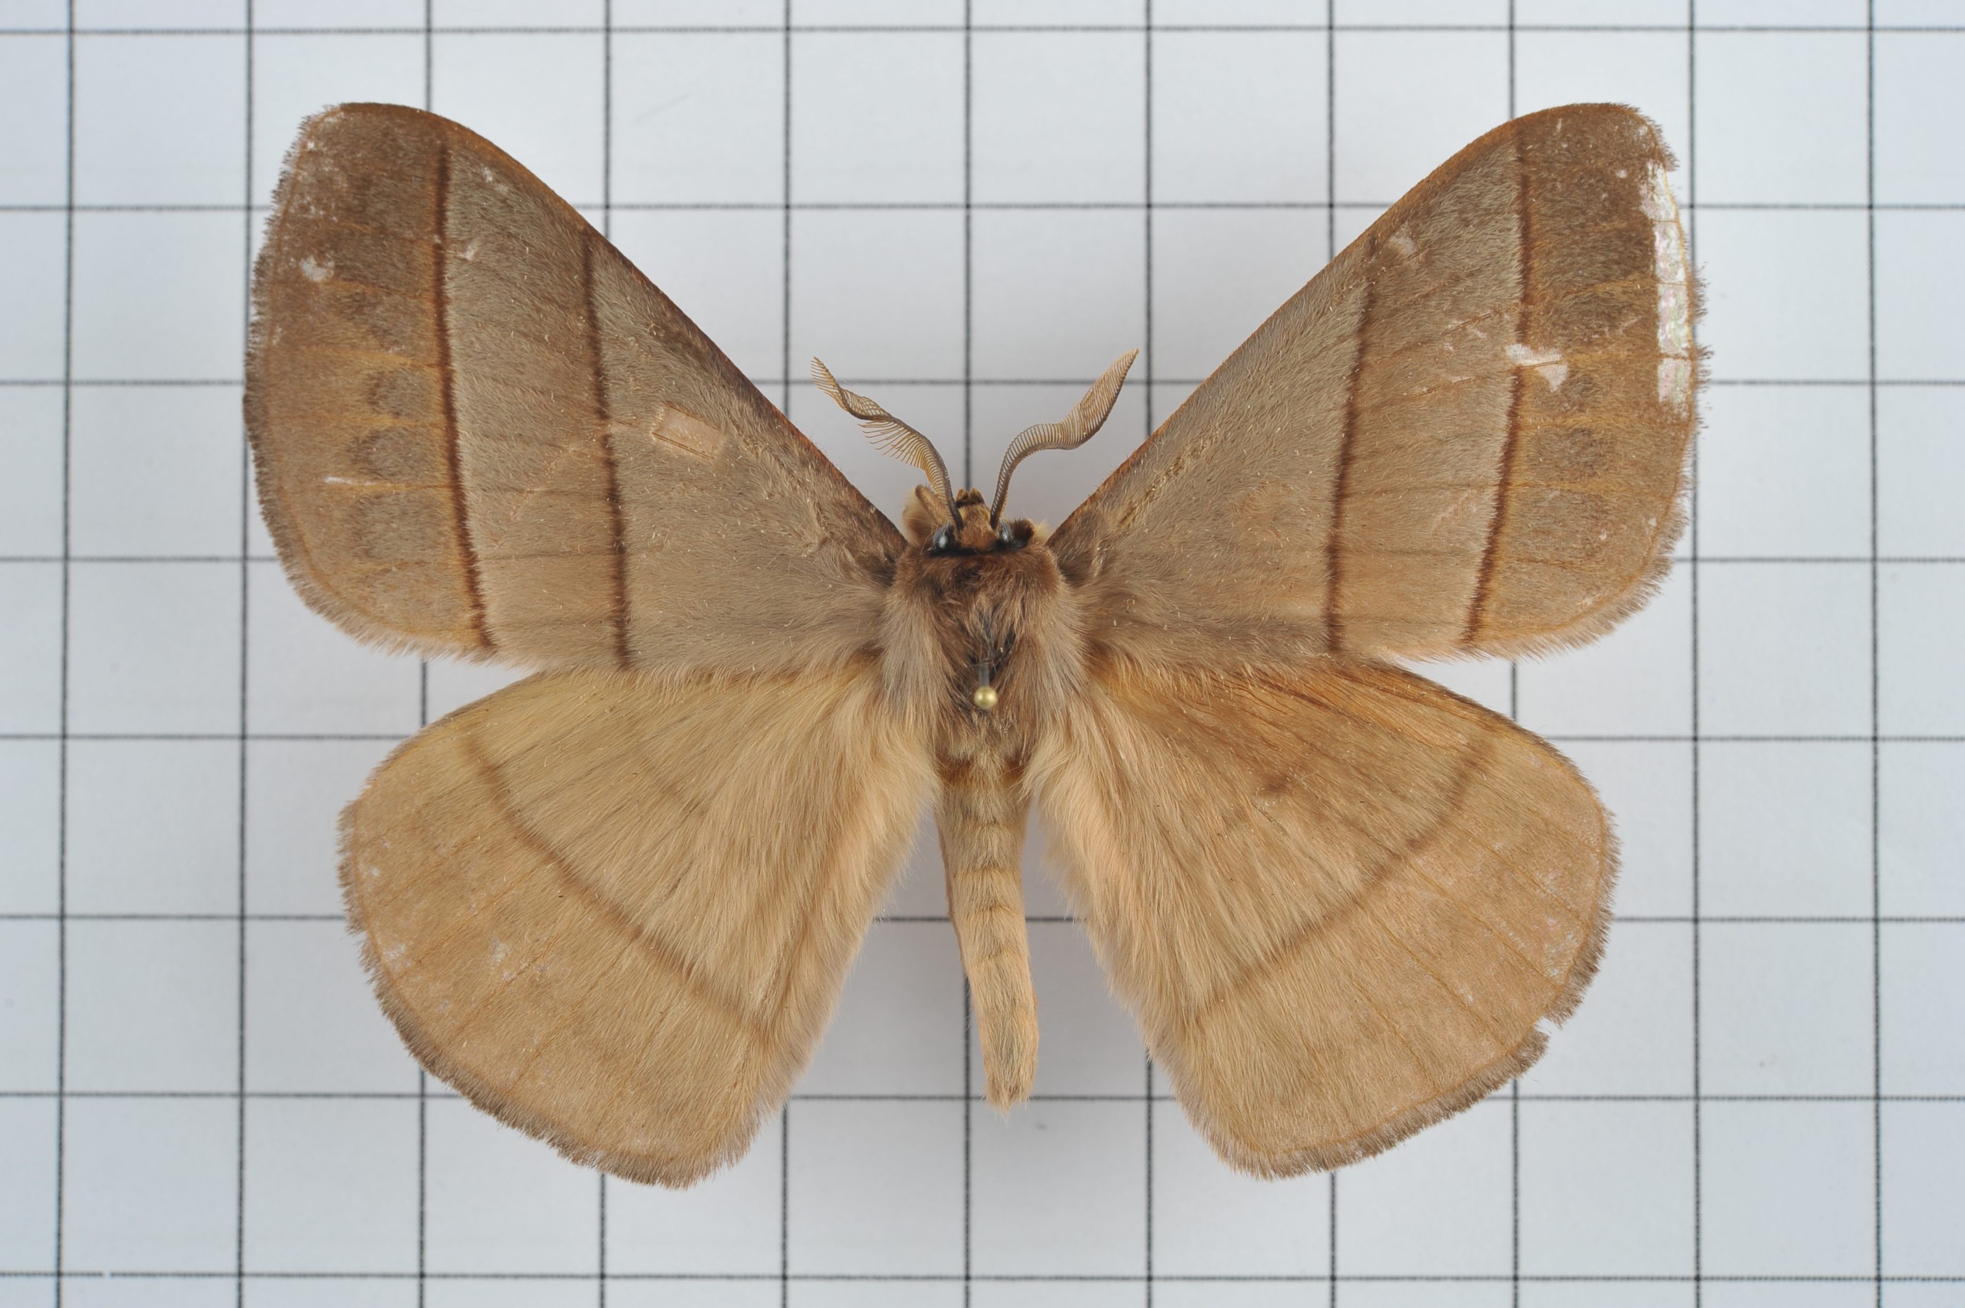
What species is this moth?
Palirisa cervina formosana
